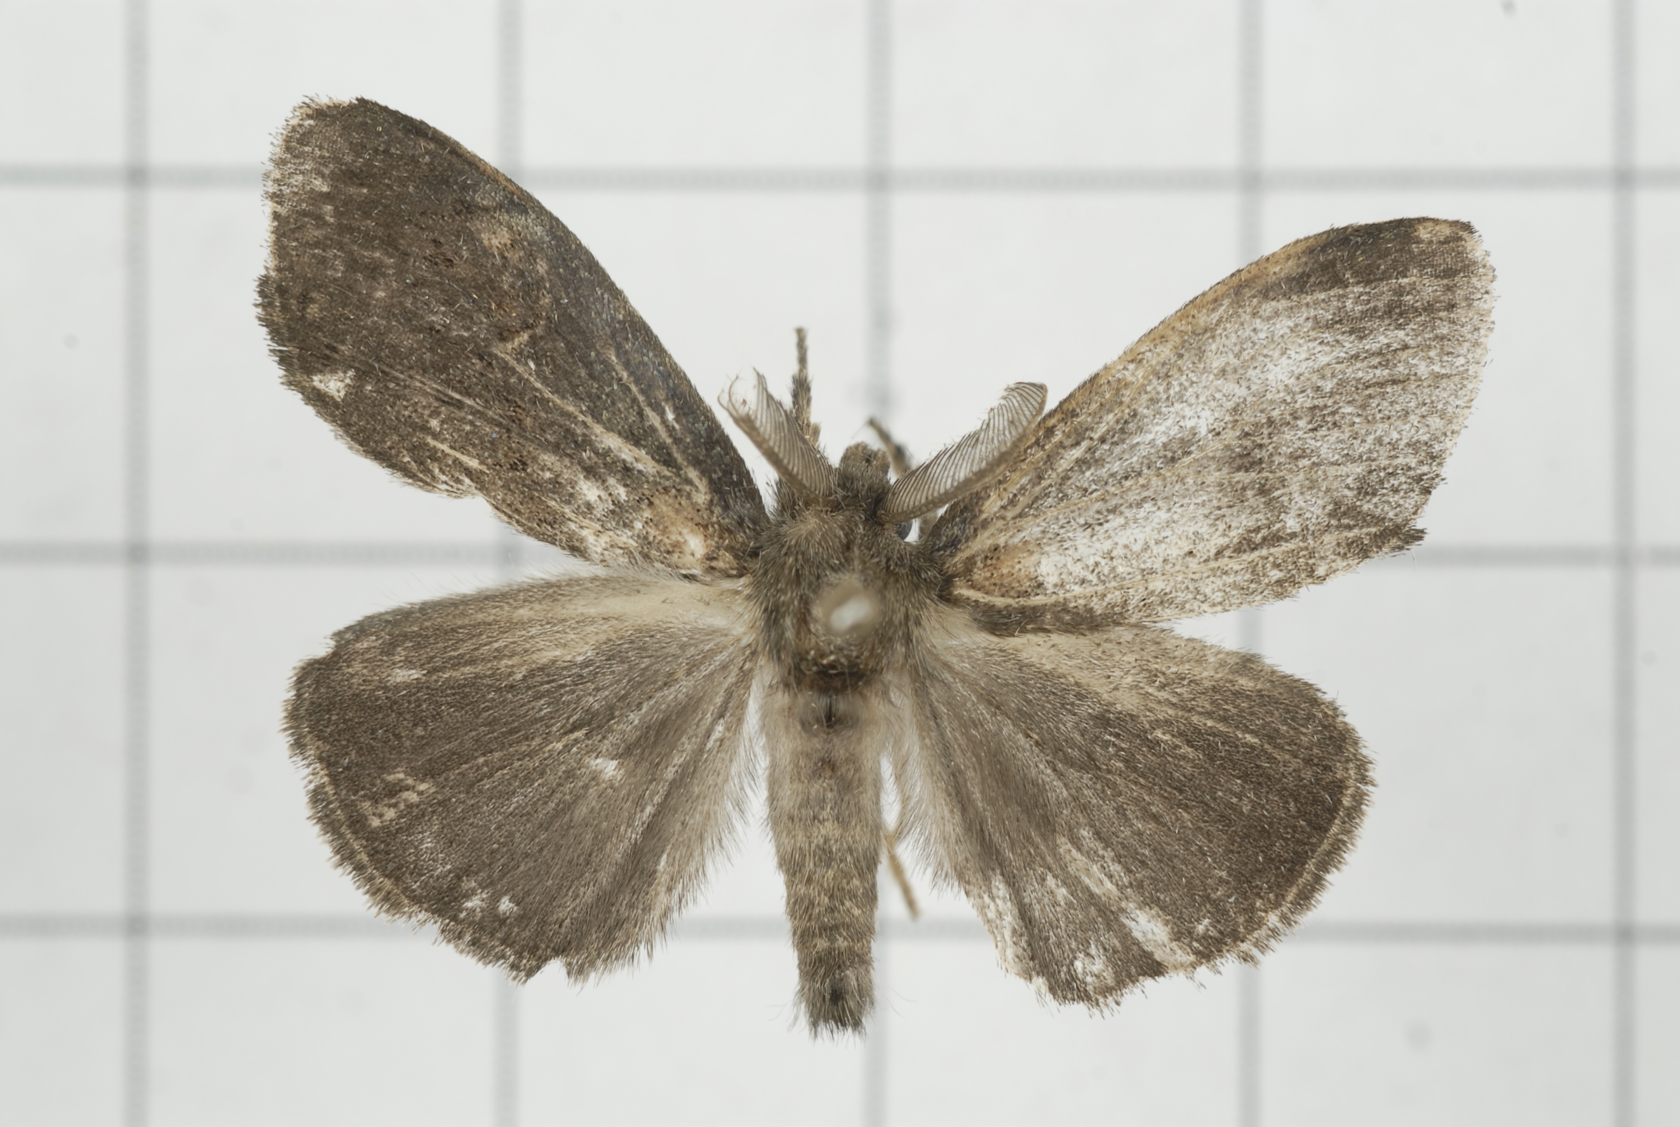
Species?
Olene dudgeoni
